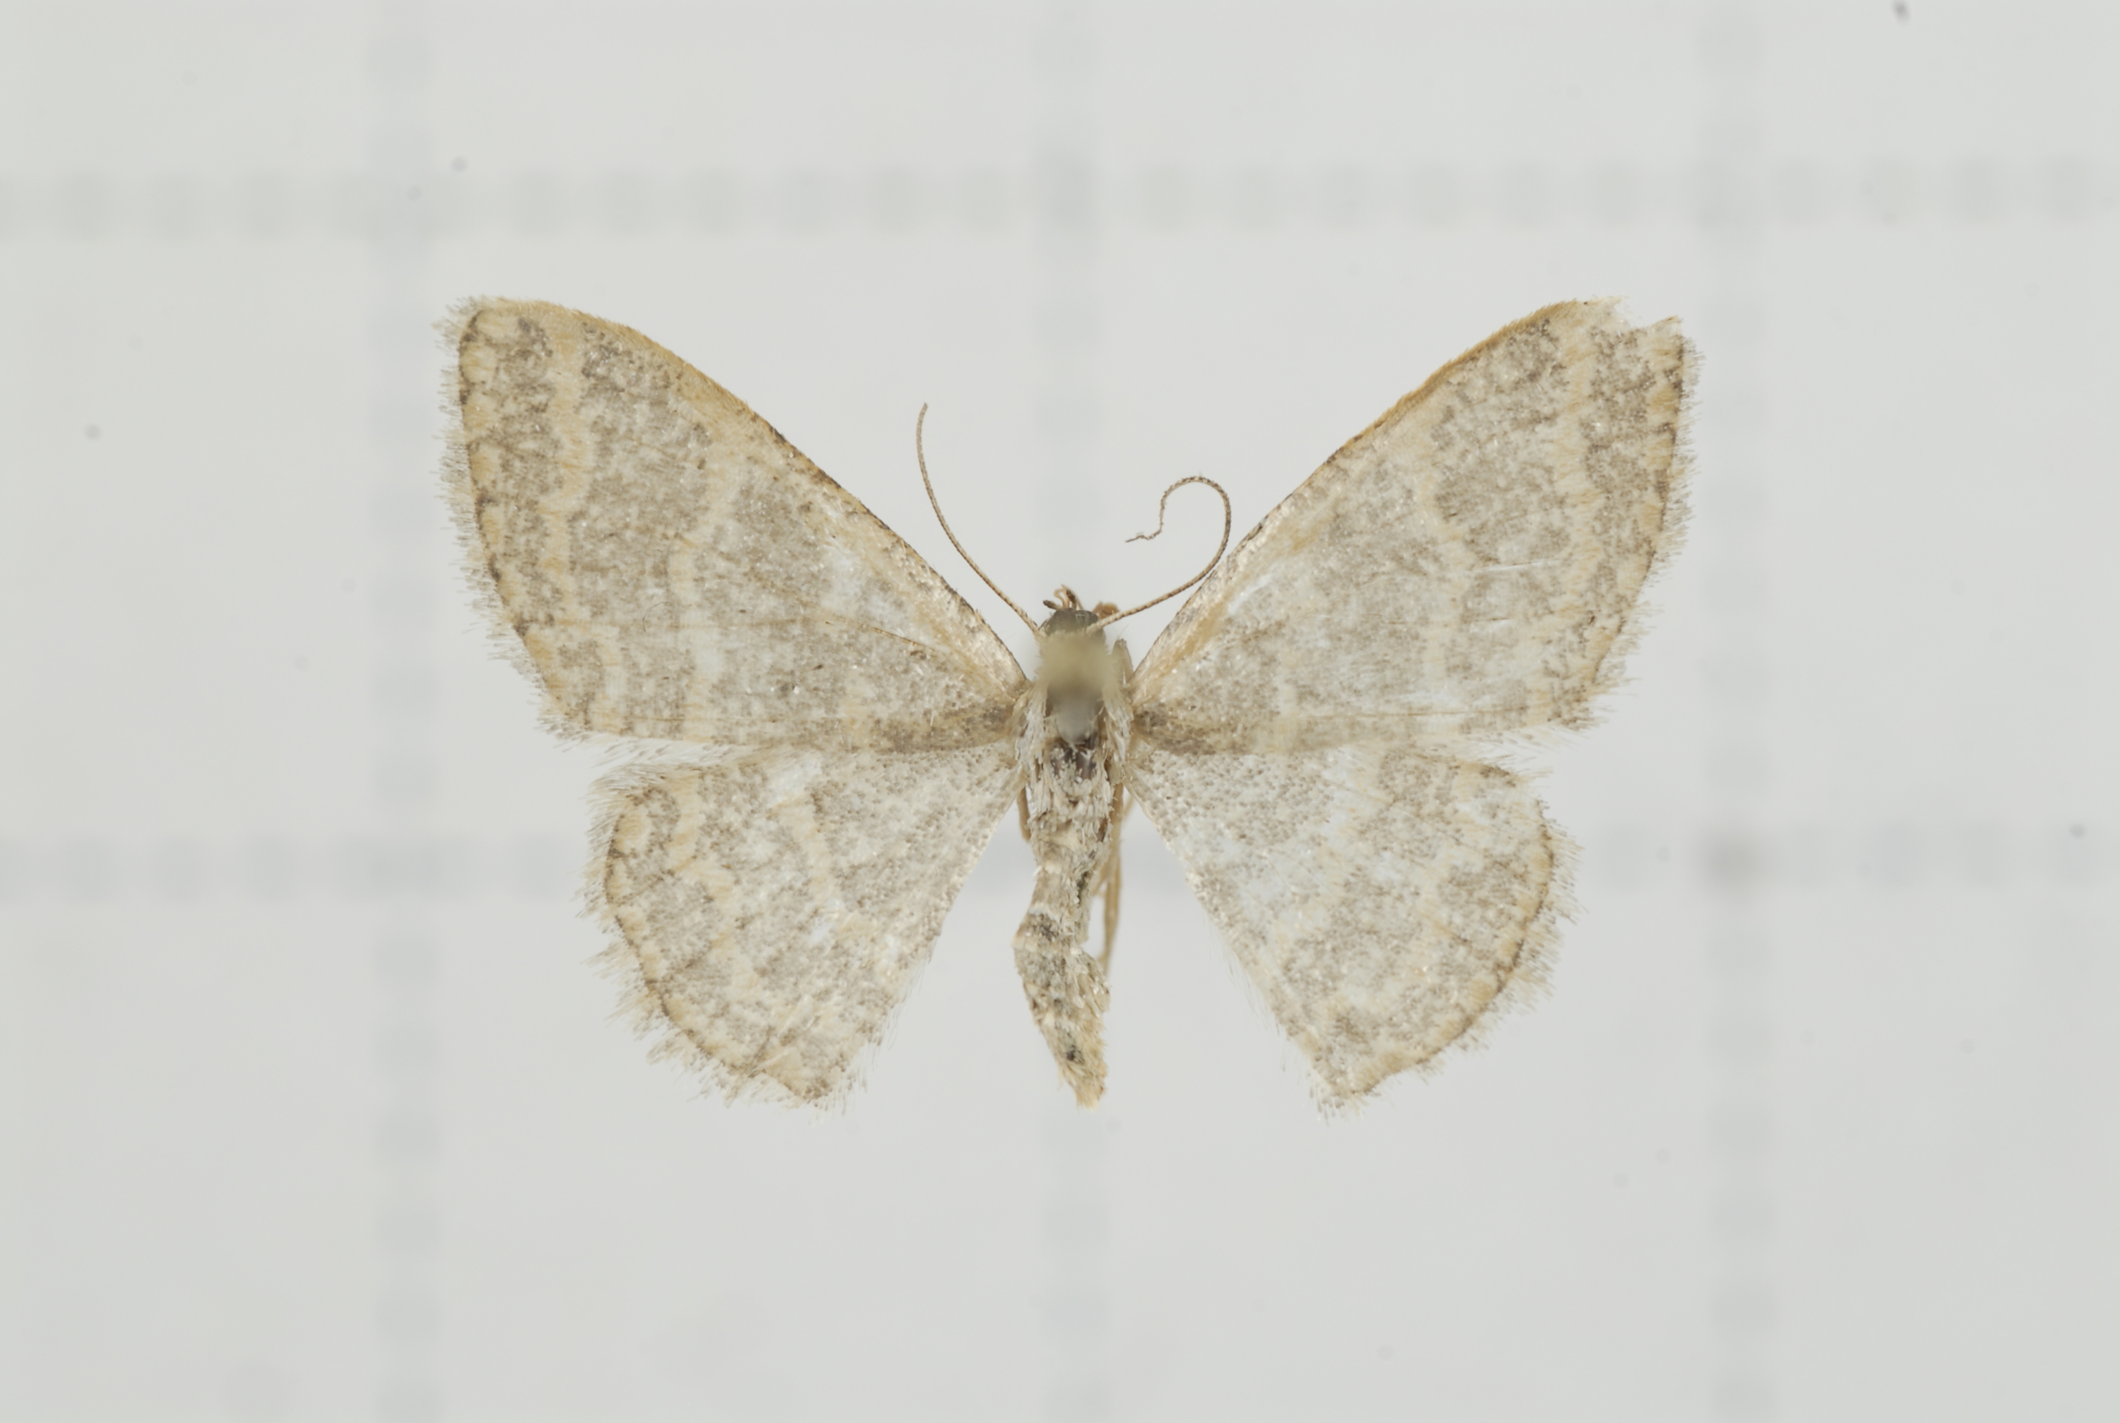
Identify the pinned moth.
Lophophleps purpurea
